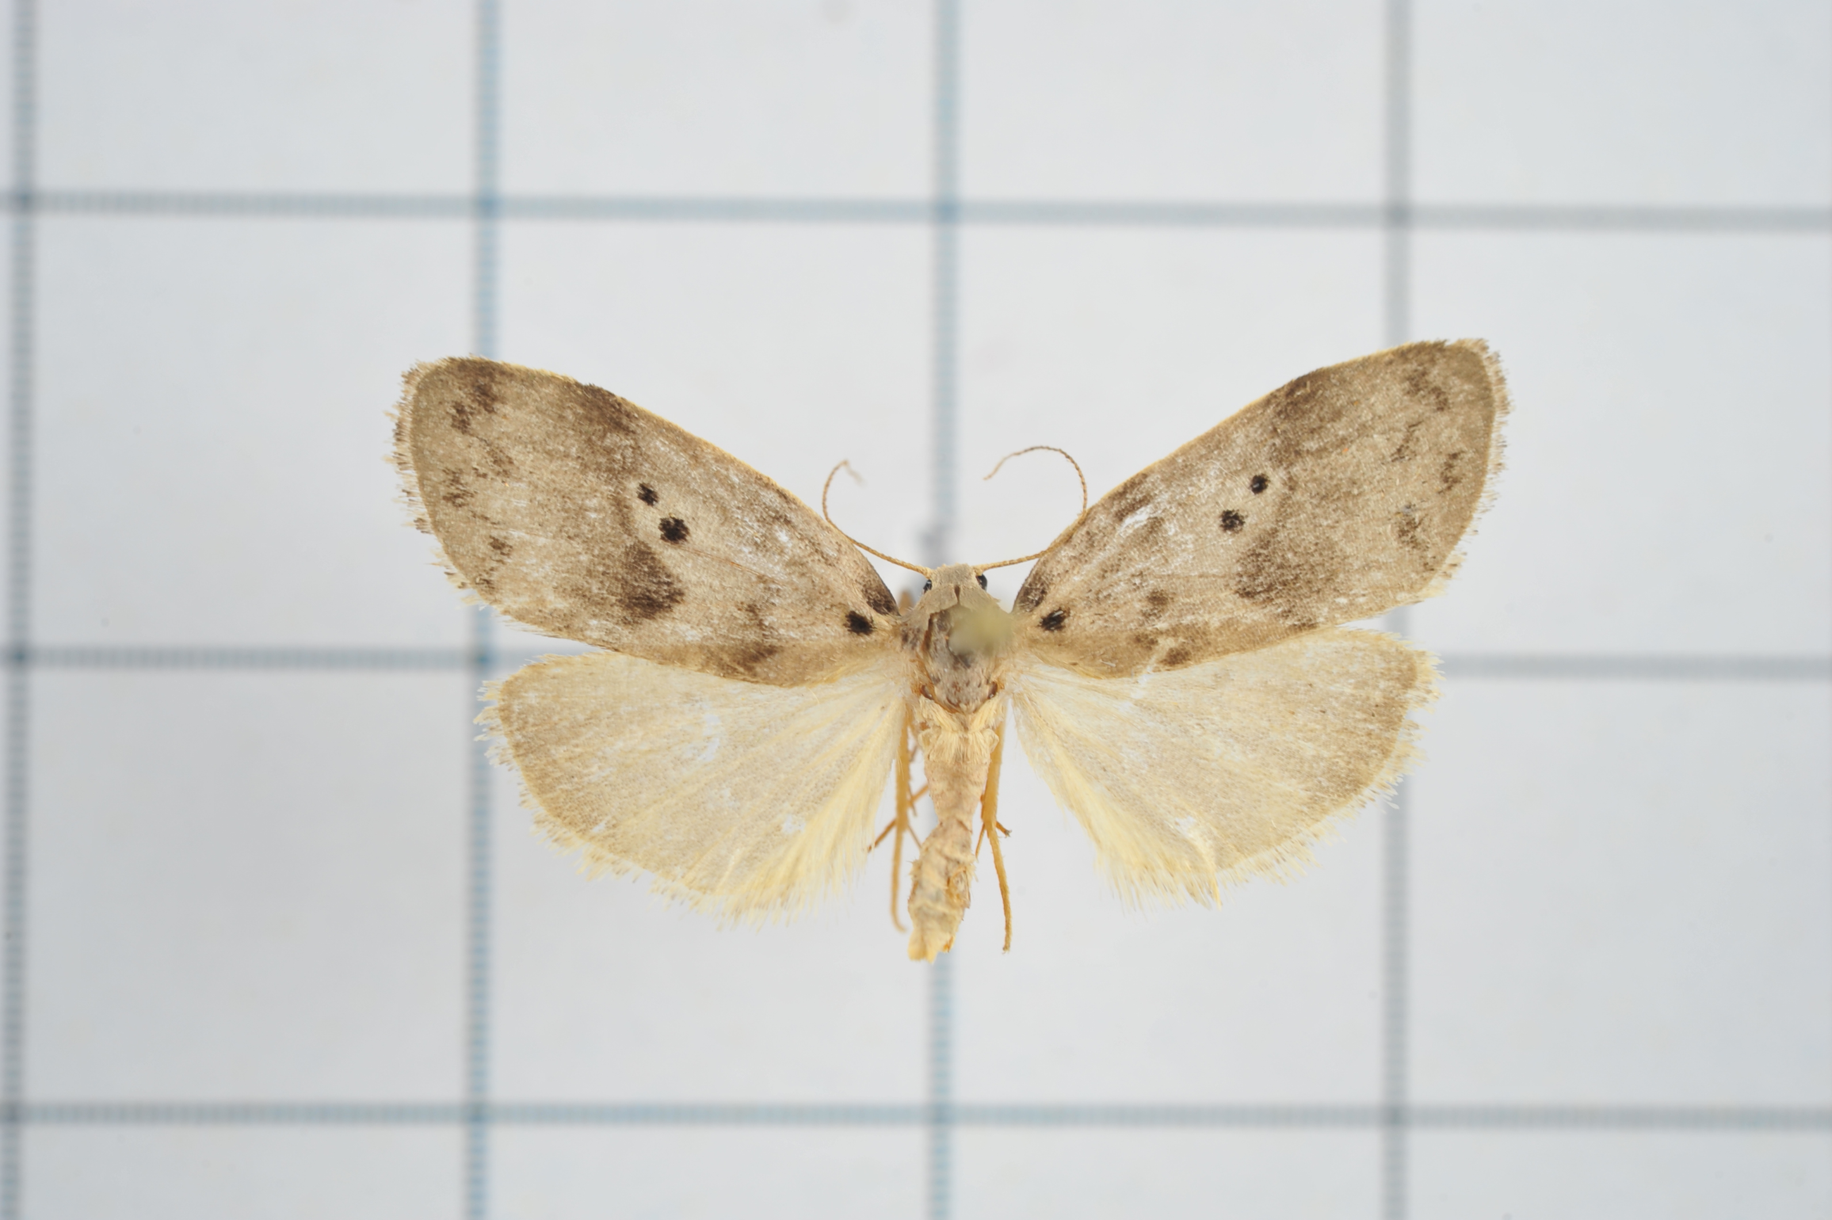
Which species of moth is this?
Eugoa cernyi
